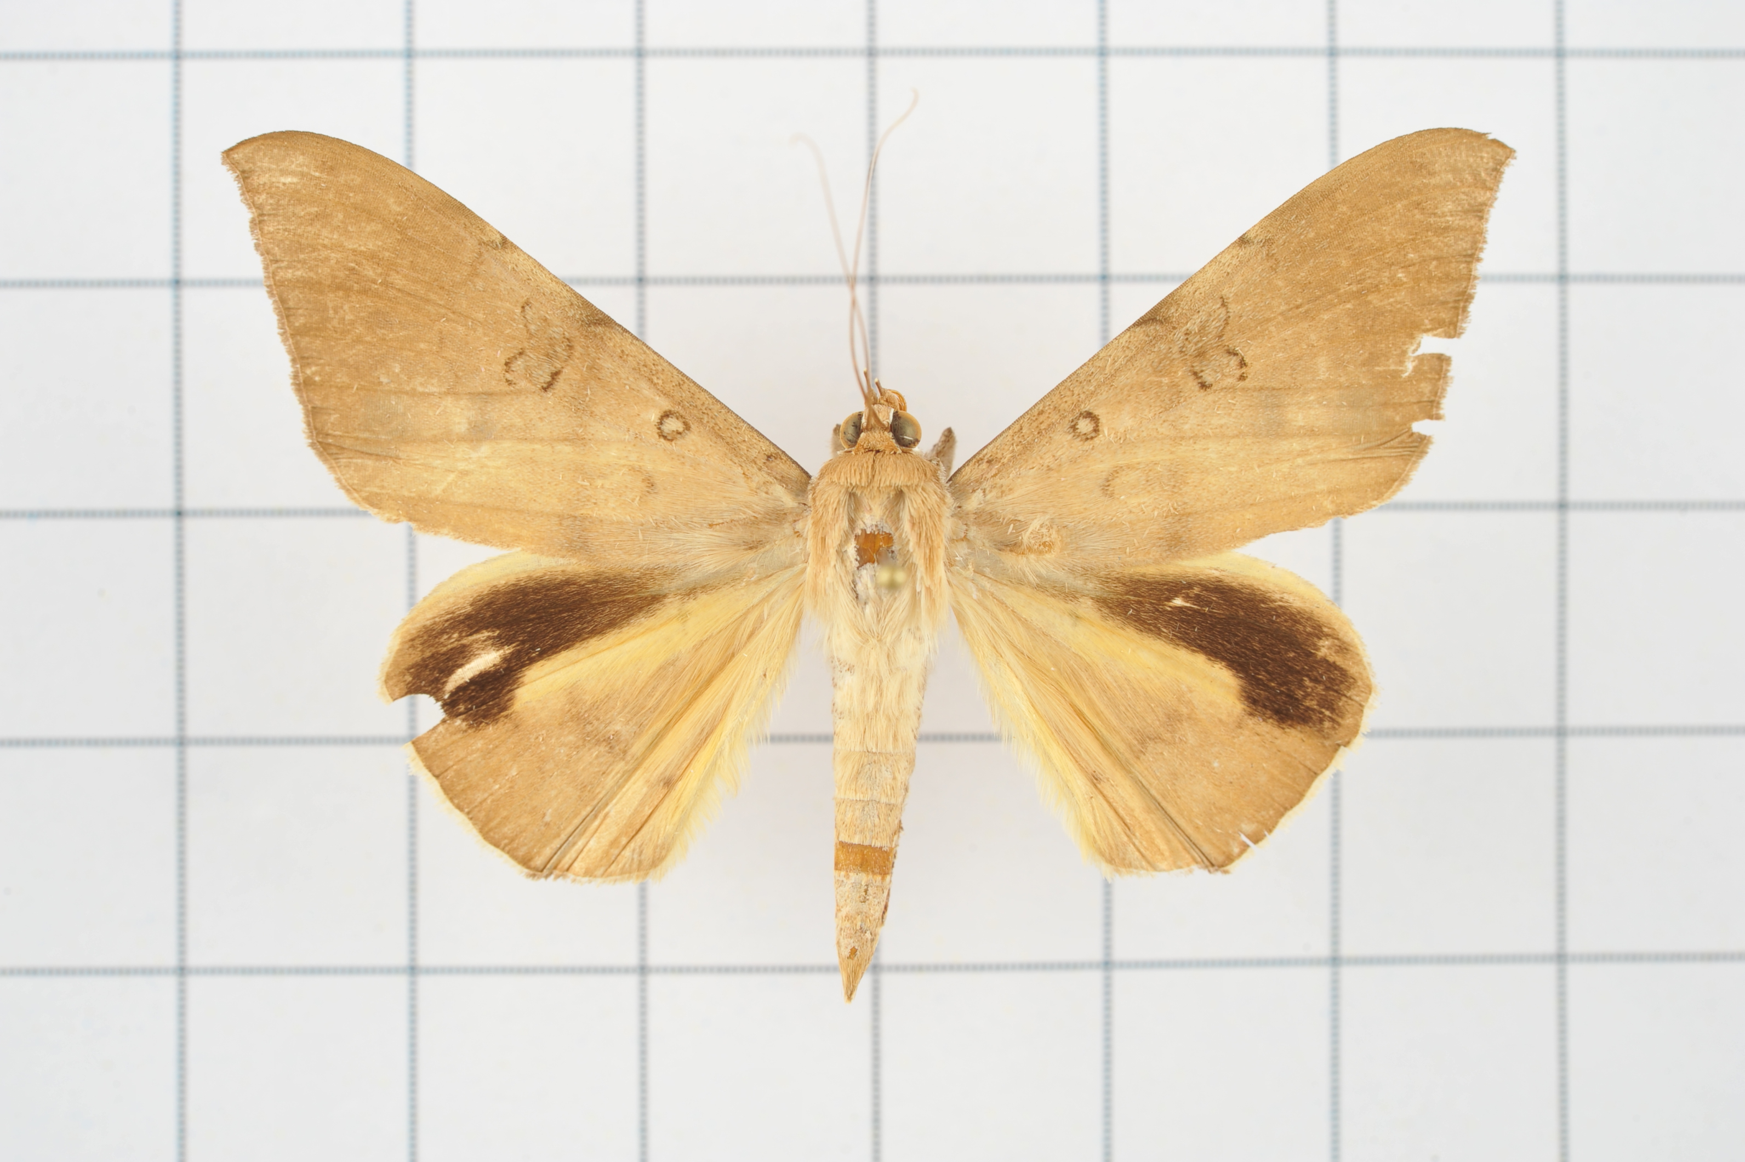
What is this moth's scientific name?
Oxyodes scrobiculata
